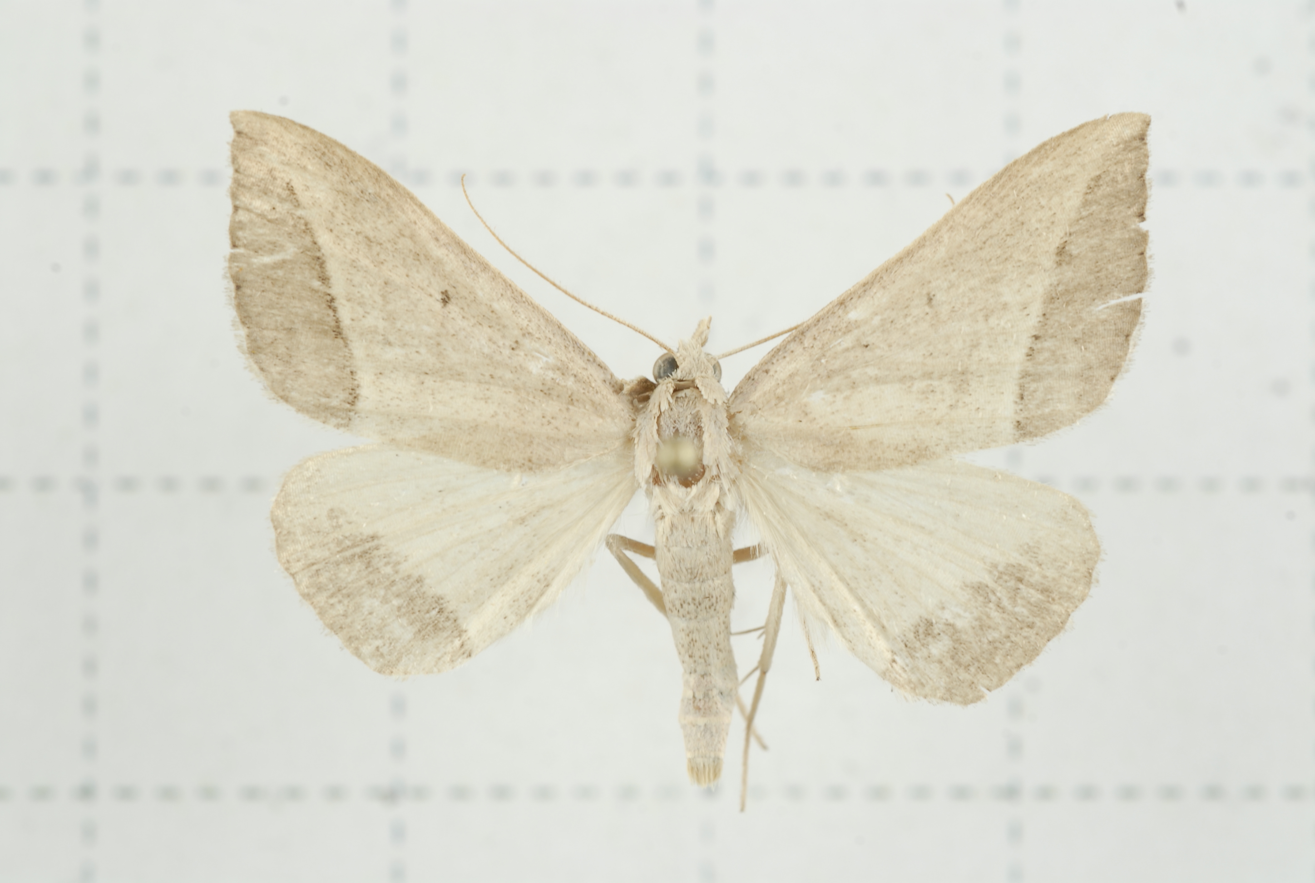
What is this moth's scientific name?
Loxioda similis
